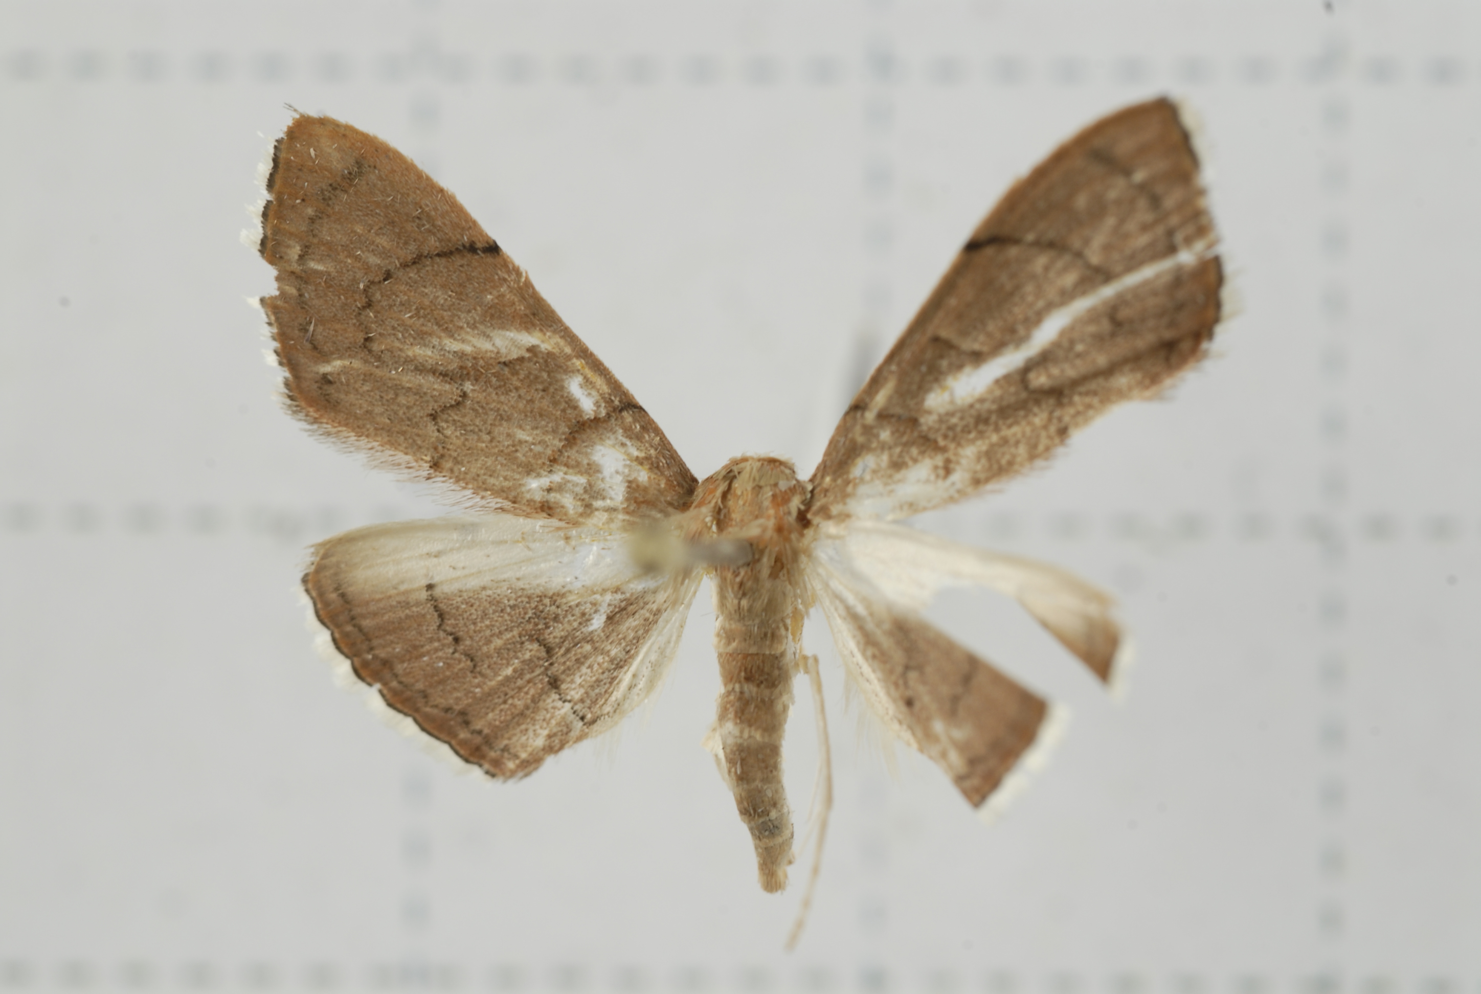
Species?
Hyalobathra coenostolalis
